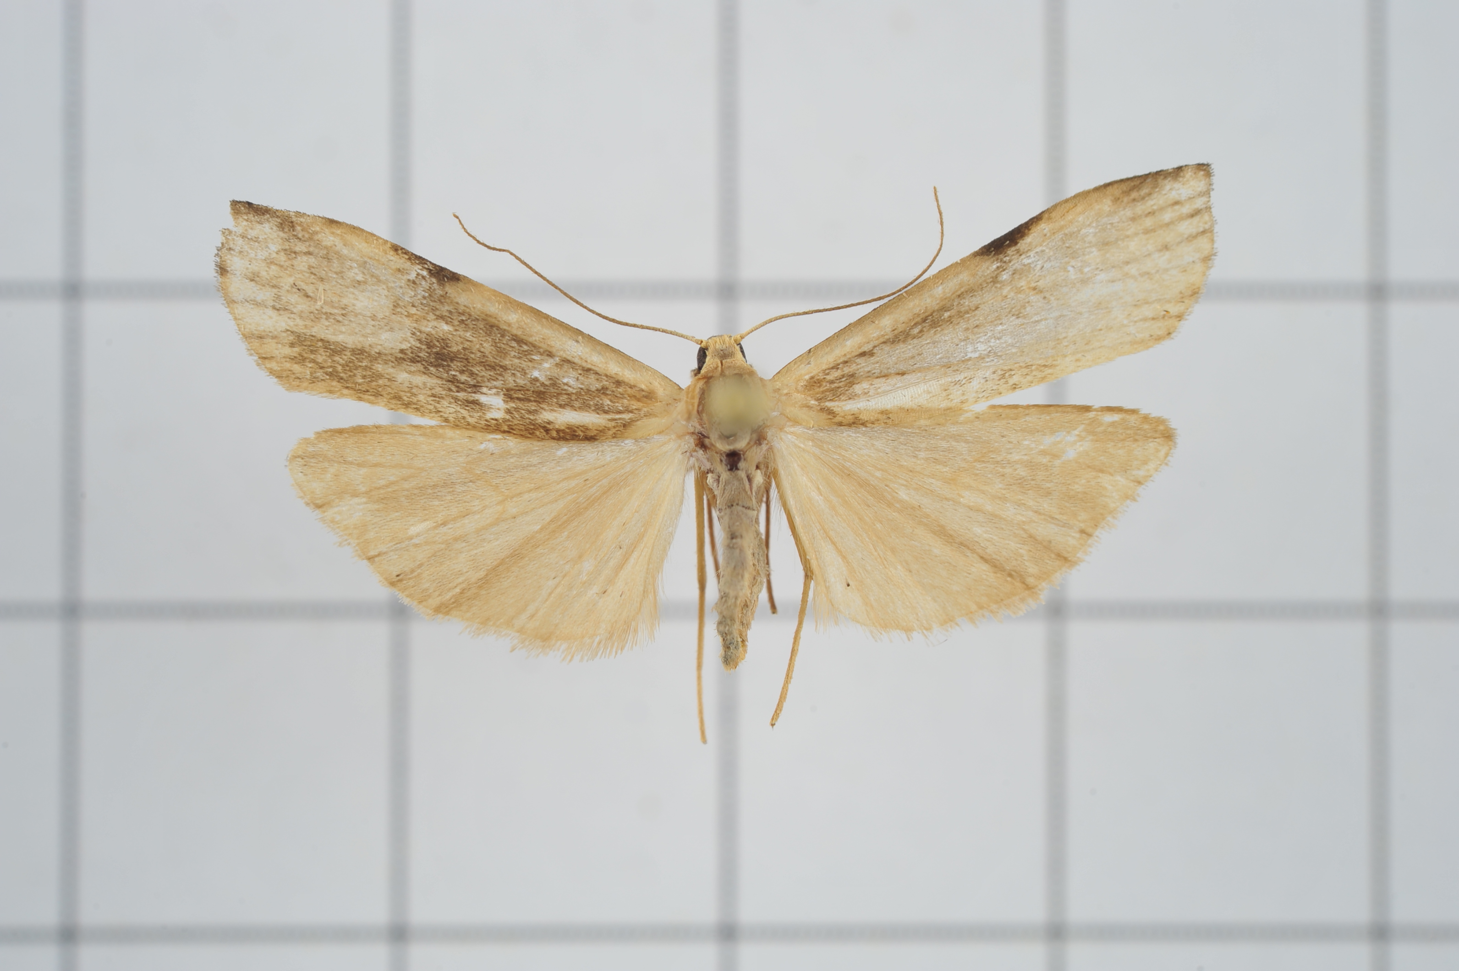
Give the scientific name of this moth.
Chinasa costalis bicoloriceps
